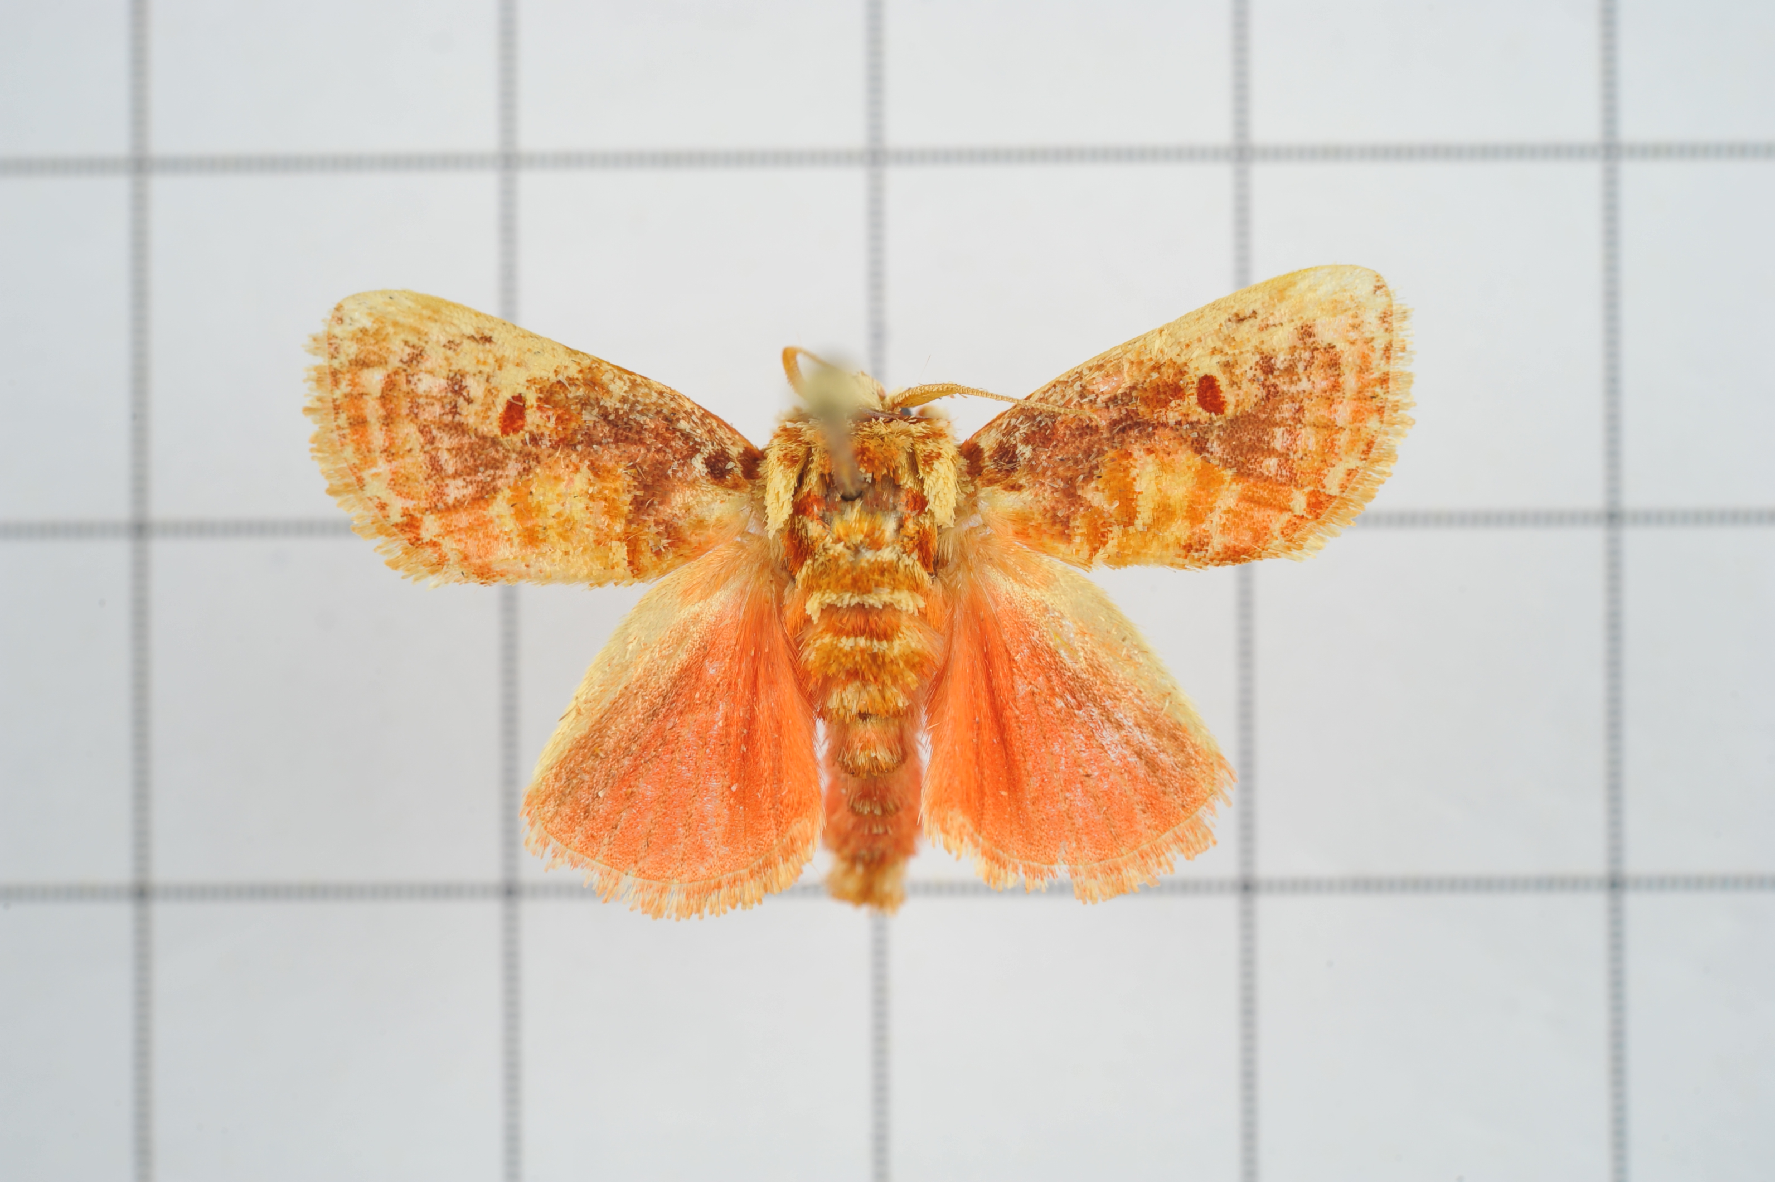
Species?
Demonarosa rufotessellata subrosea
